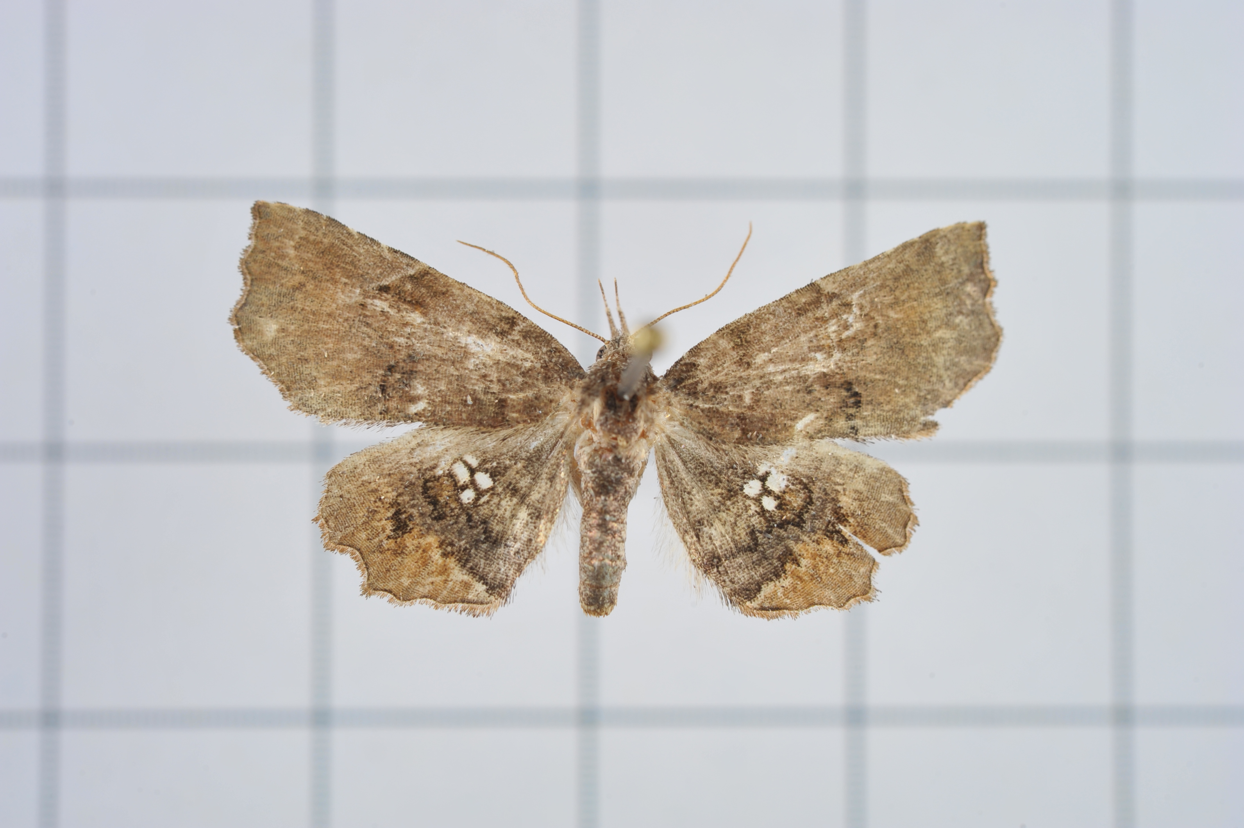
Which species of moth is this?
Pangrapta vasava
